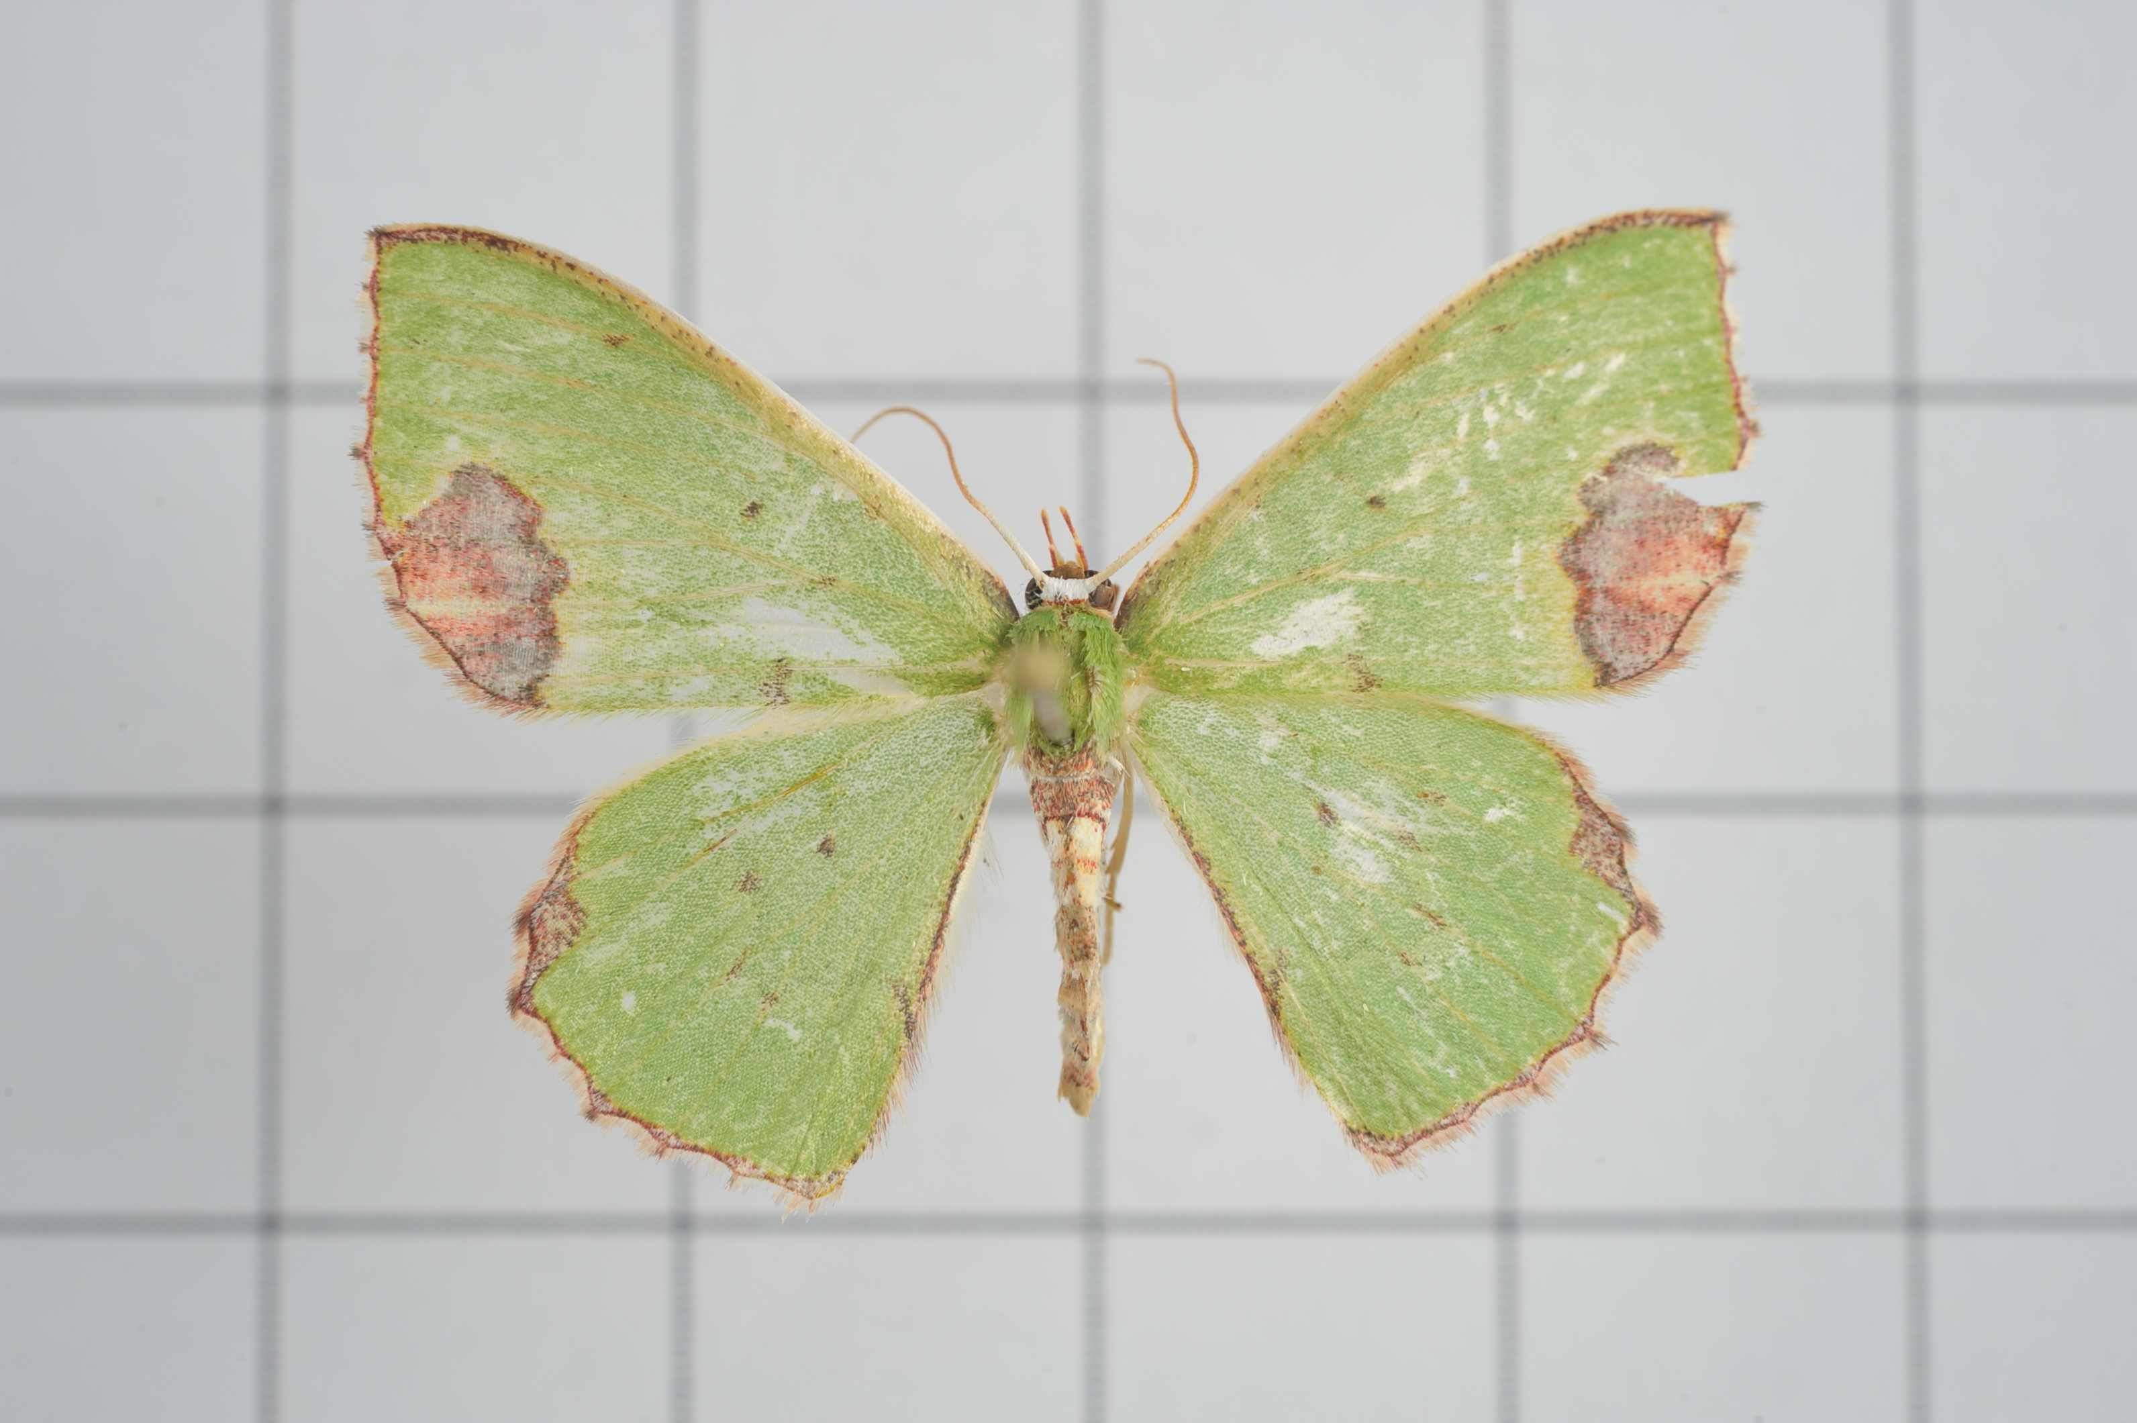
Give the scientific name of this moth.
Spaniocentra hollowayi
